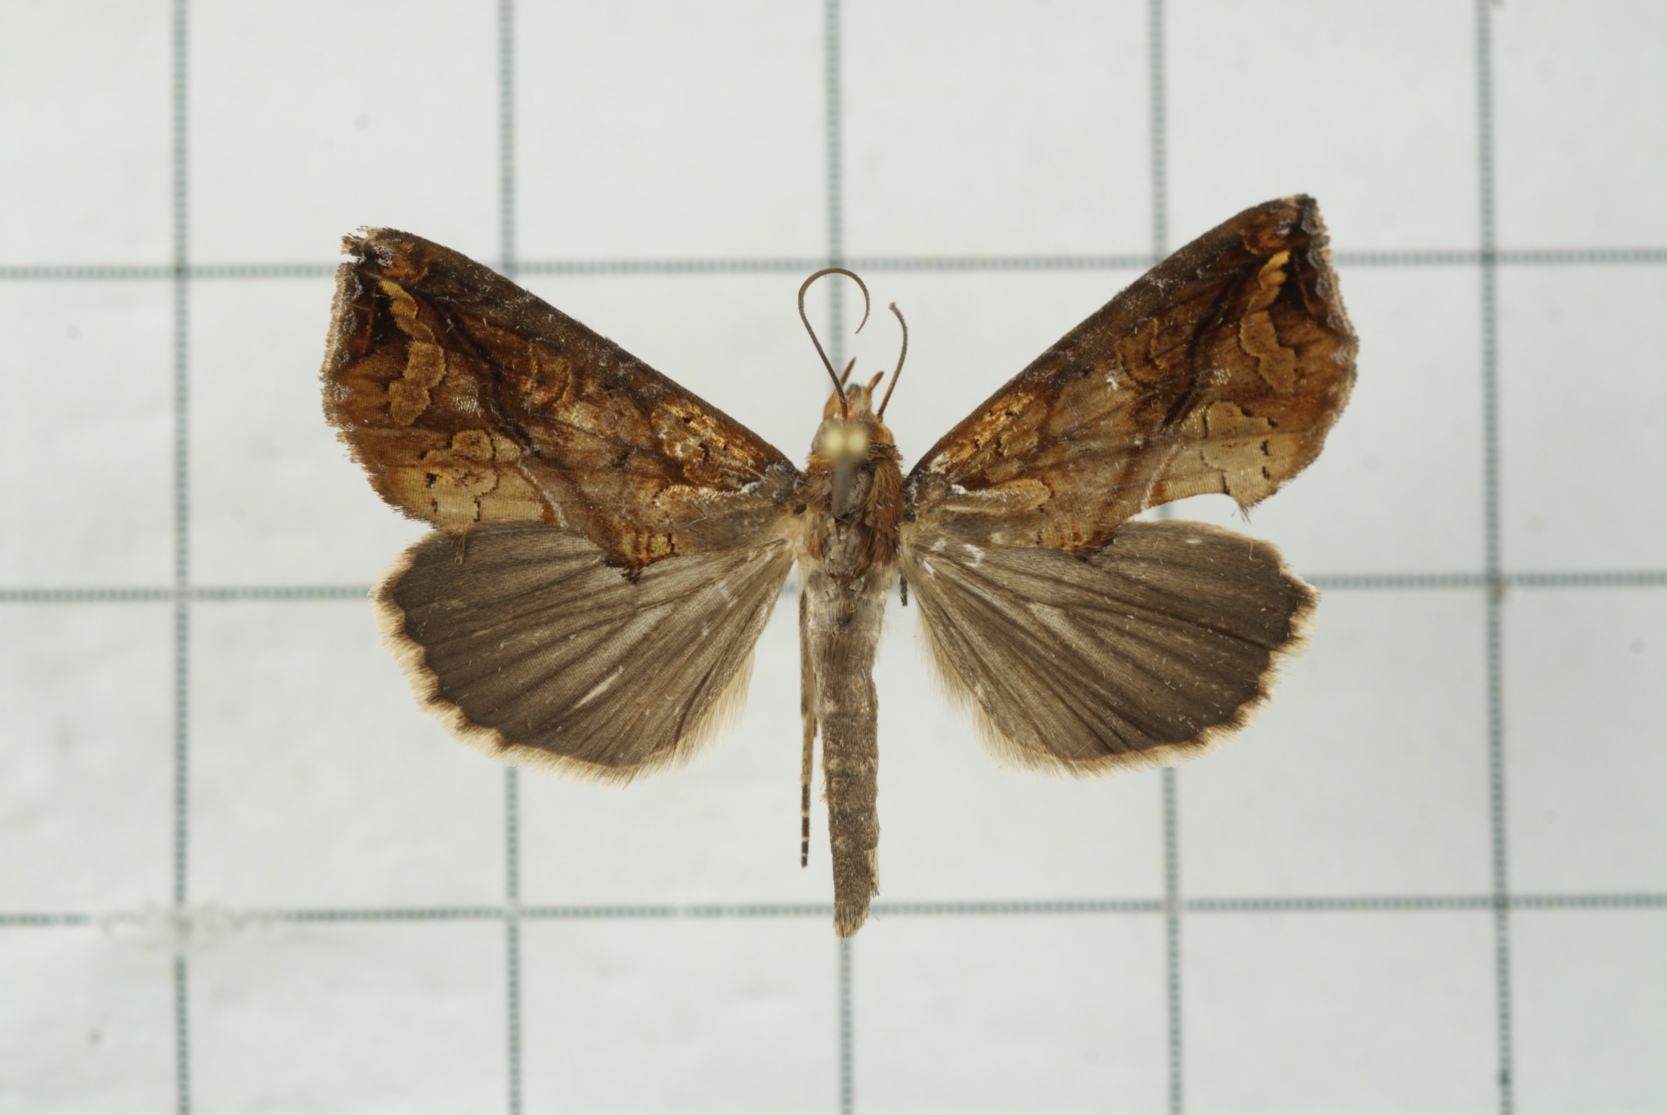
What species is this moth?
Plusiodonta coelonota
